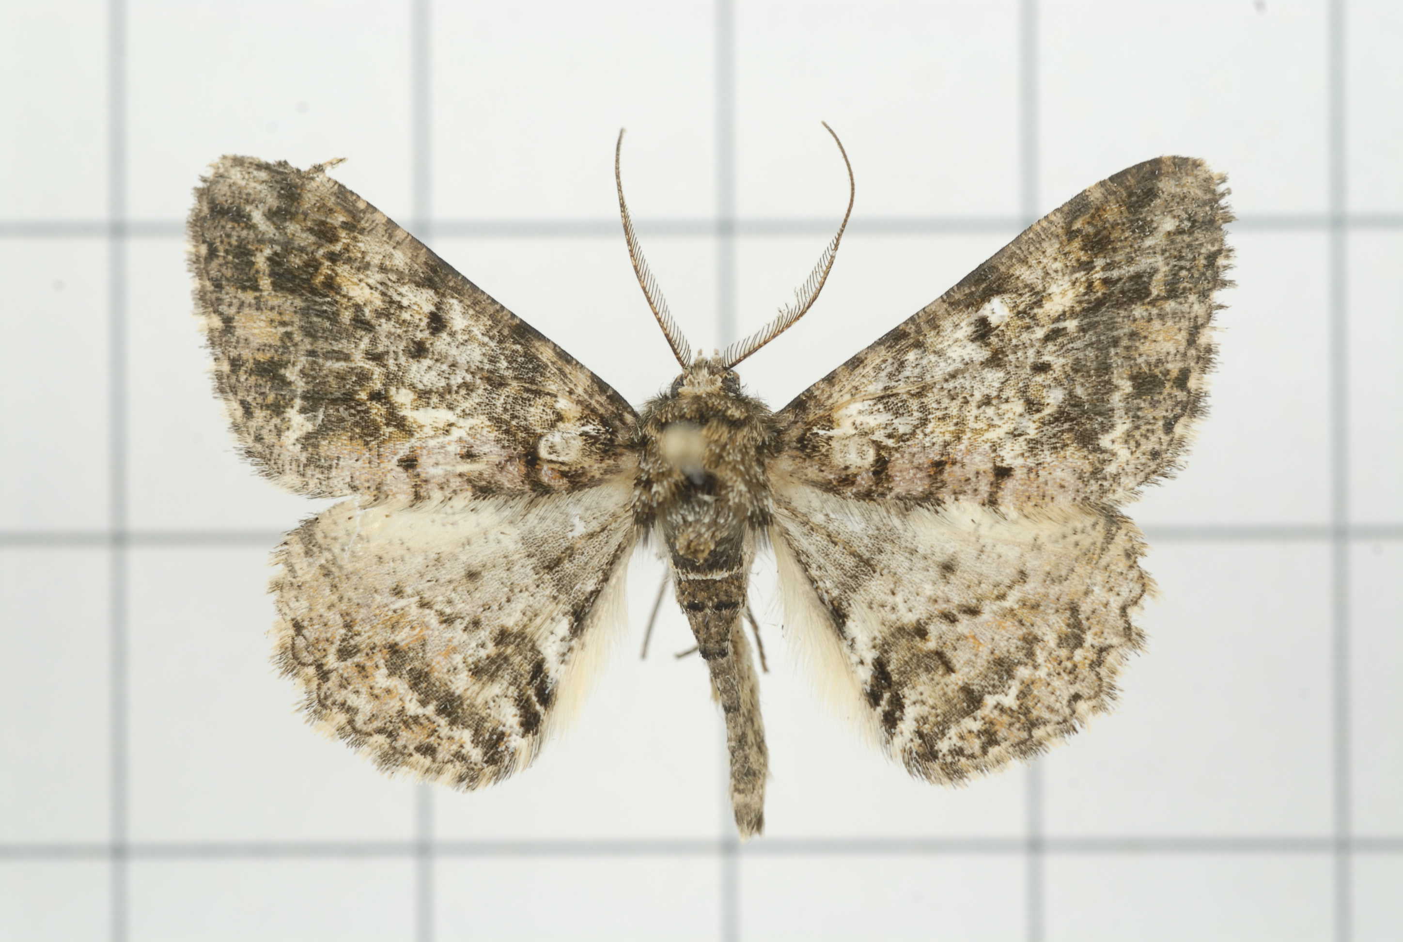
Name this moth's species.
Alcis taiwanovariegata
